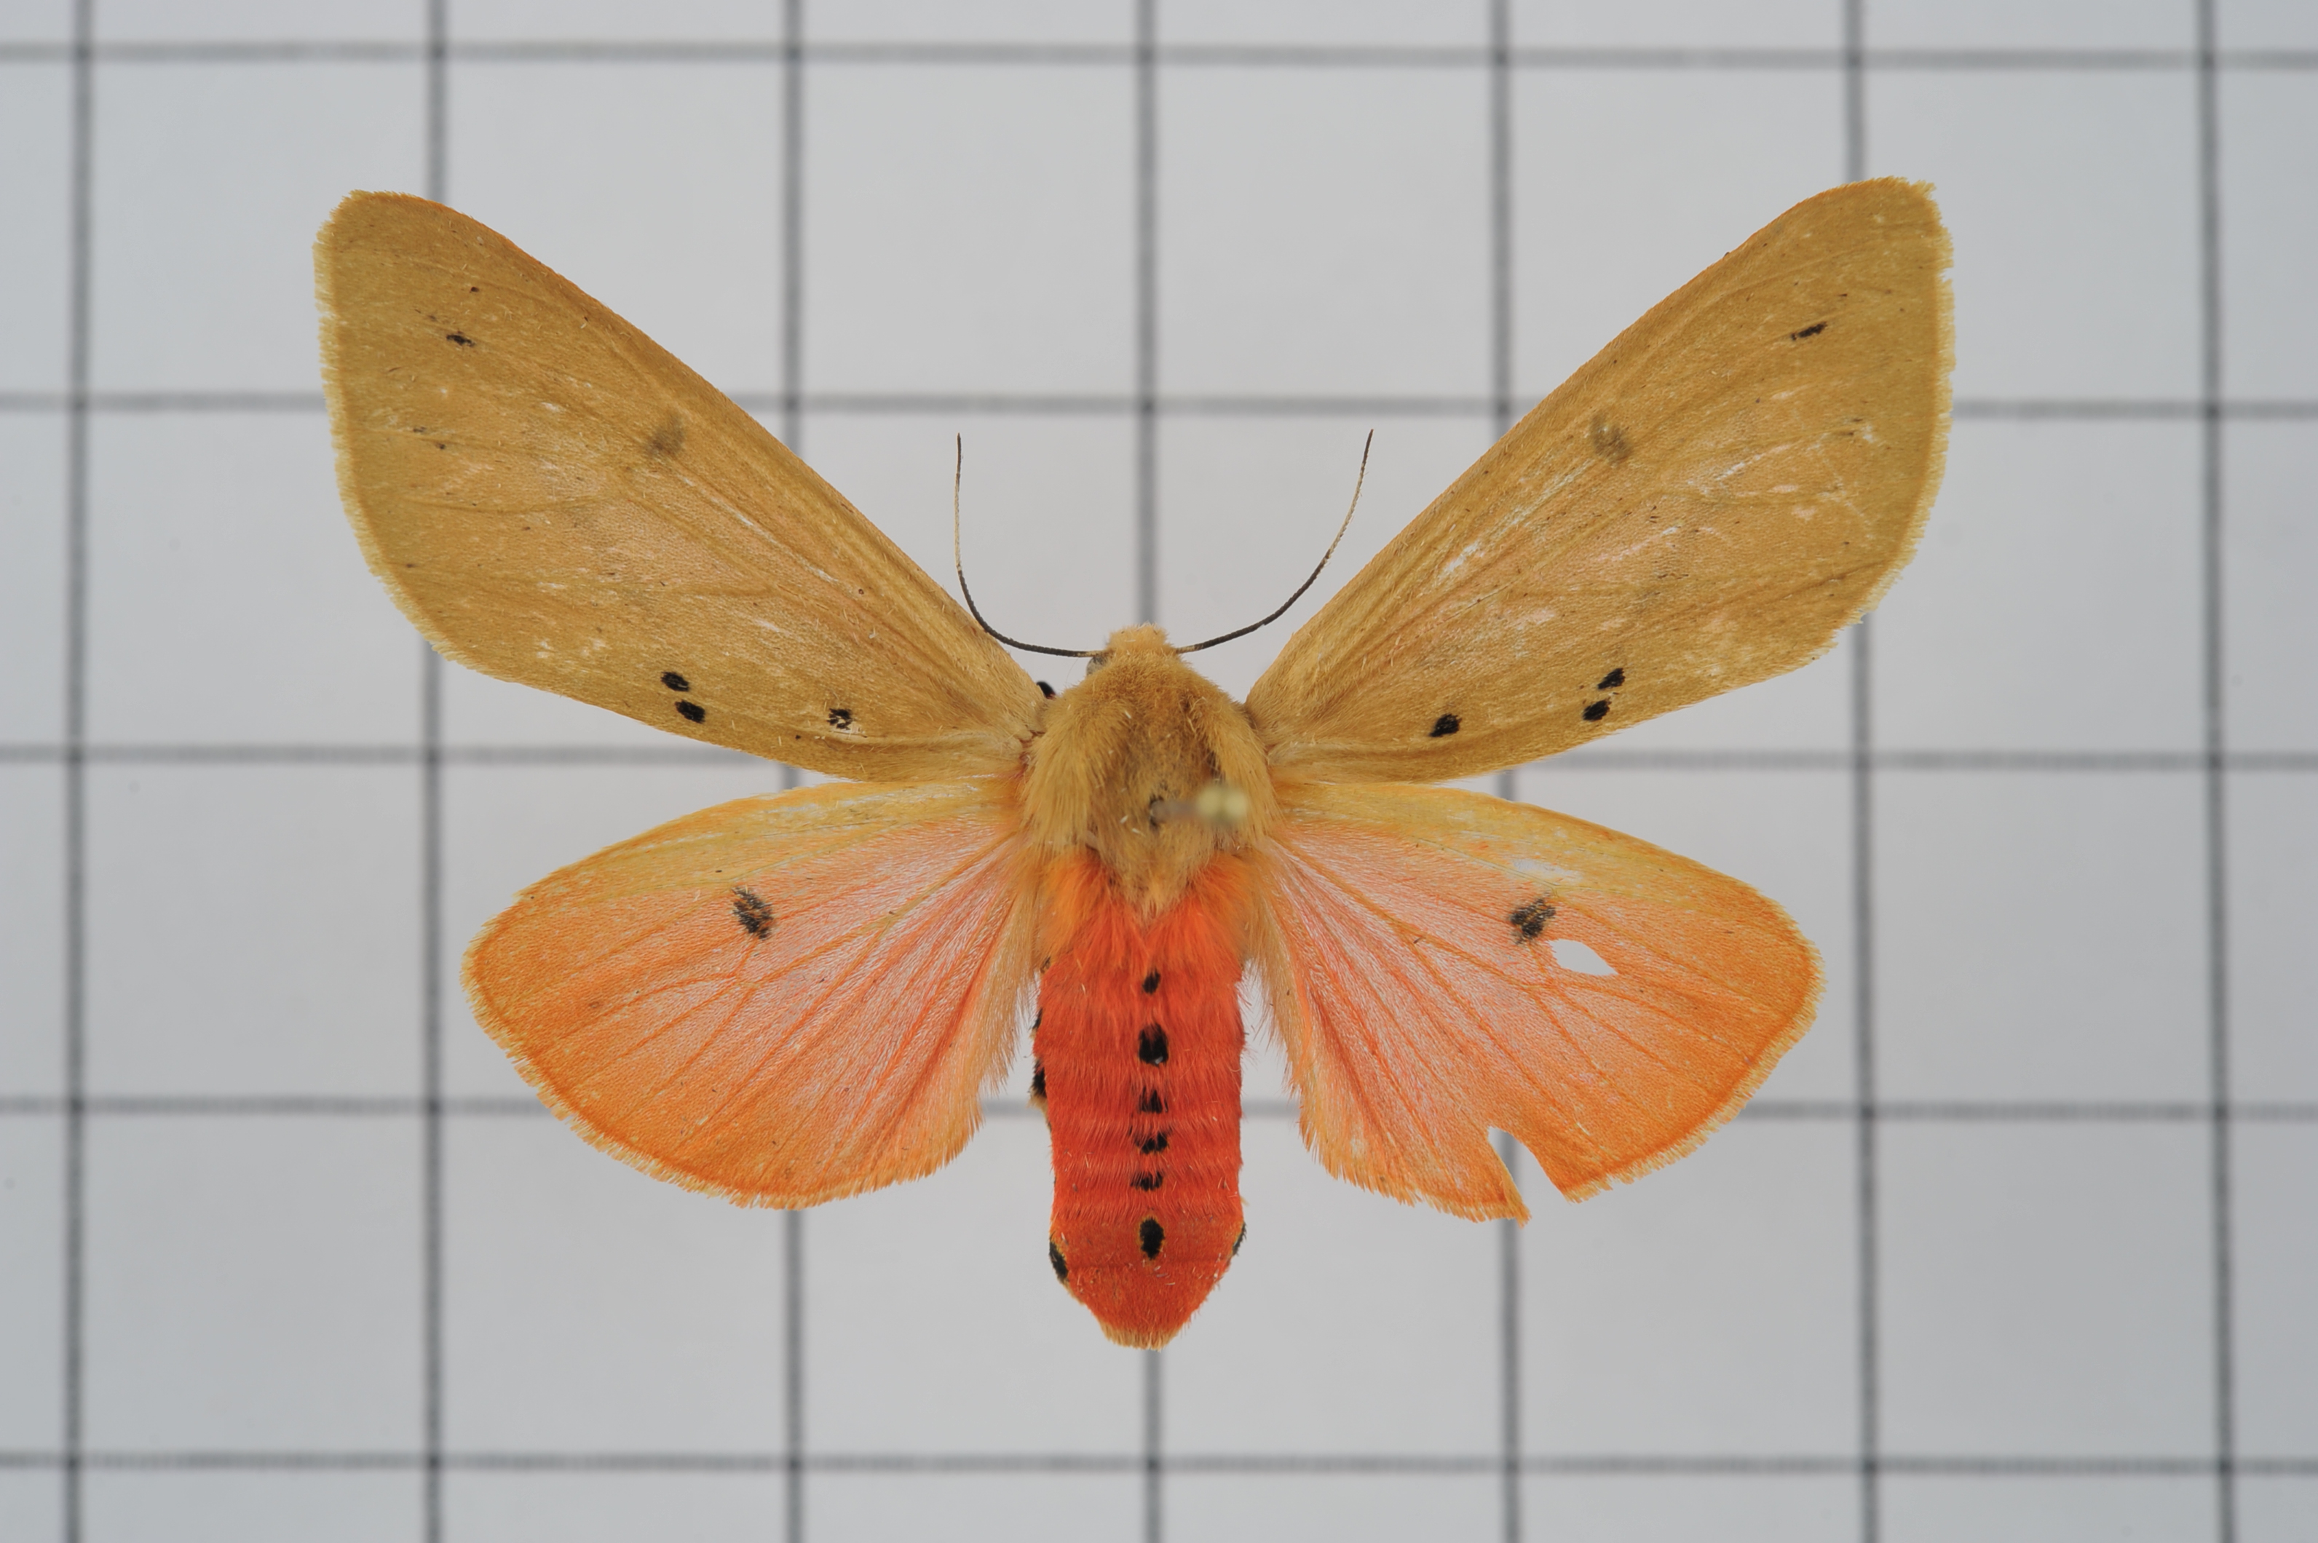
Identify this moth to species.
Spilarctia wilemani
